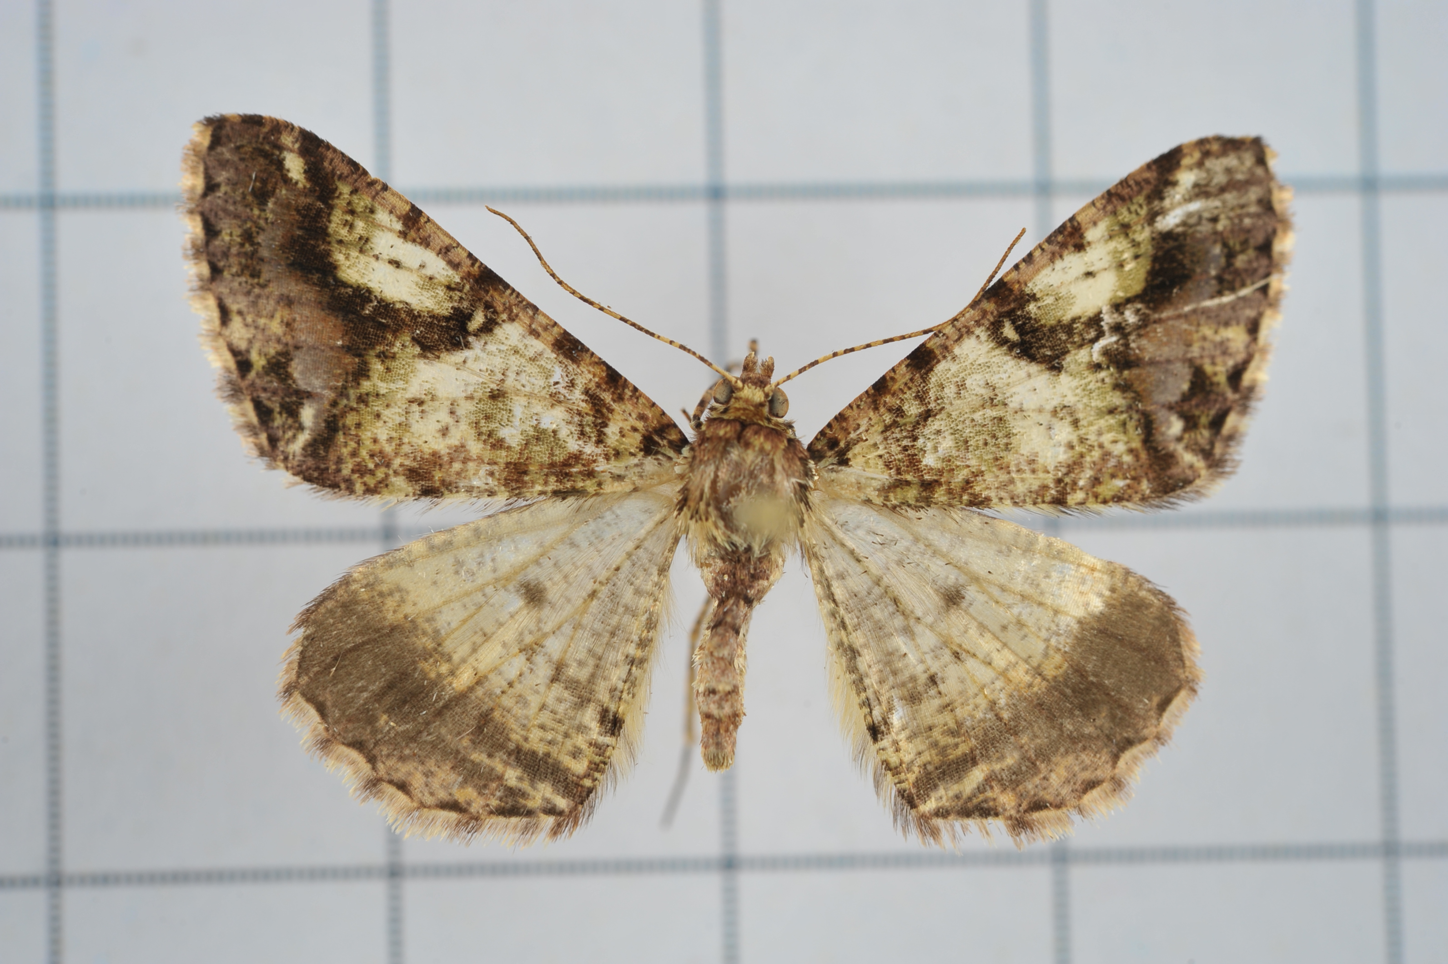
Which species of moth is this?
Gasterocome pannosaria orta
